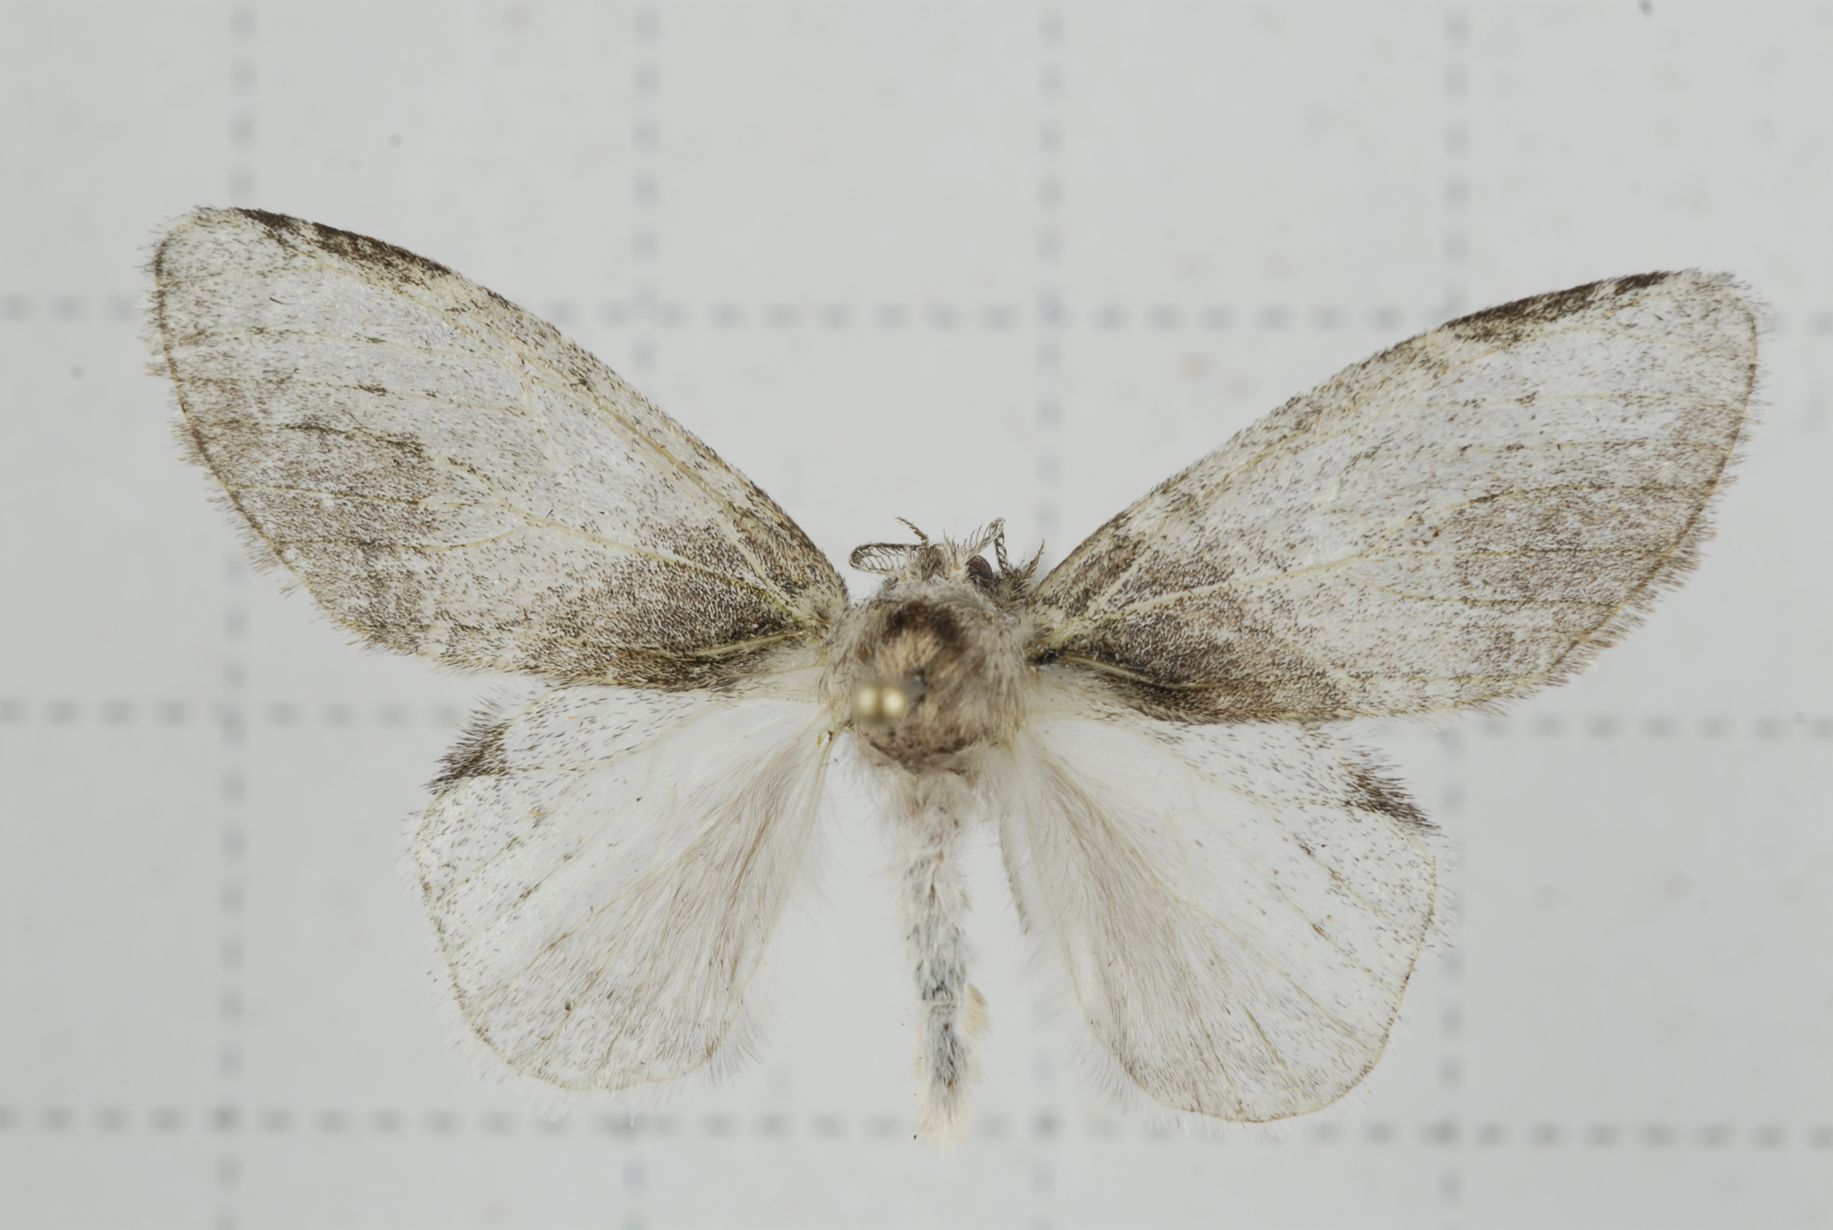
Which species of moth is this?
Liparopsis postalbida
